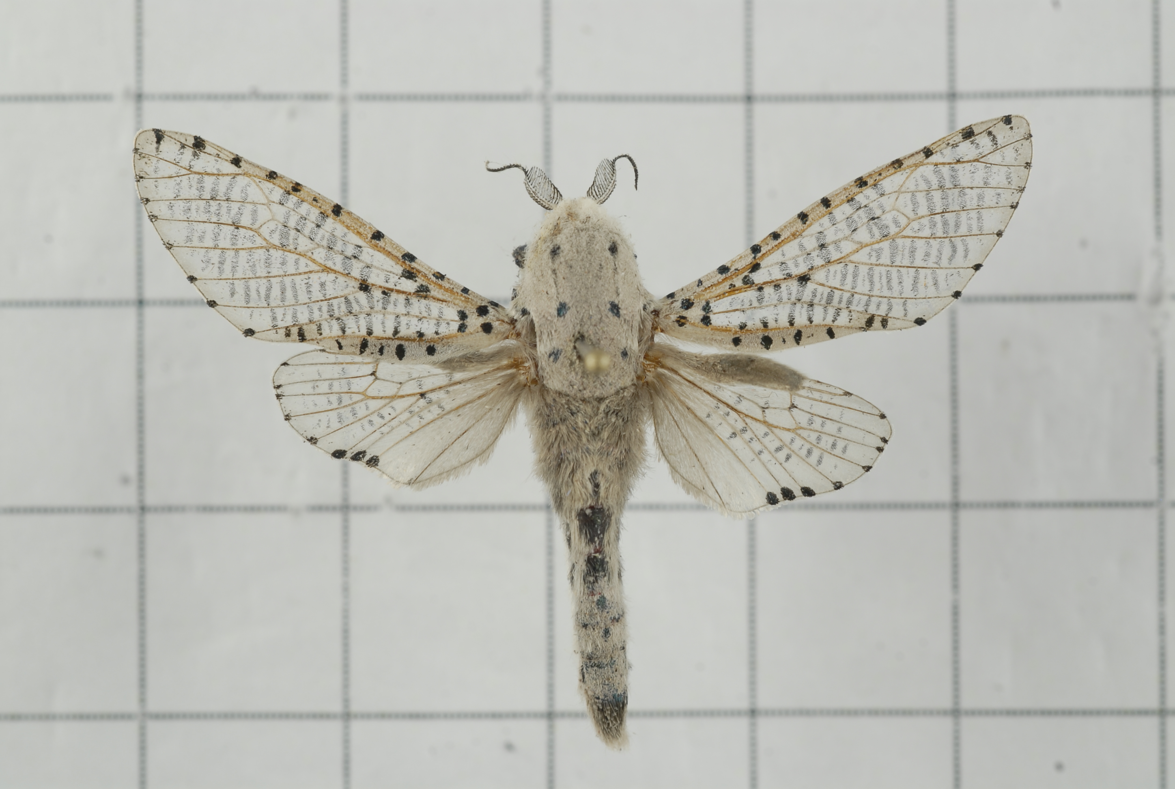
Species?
Polyphagozerra coffeae
